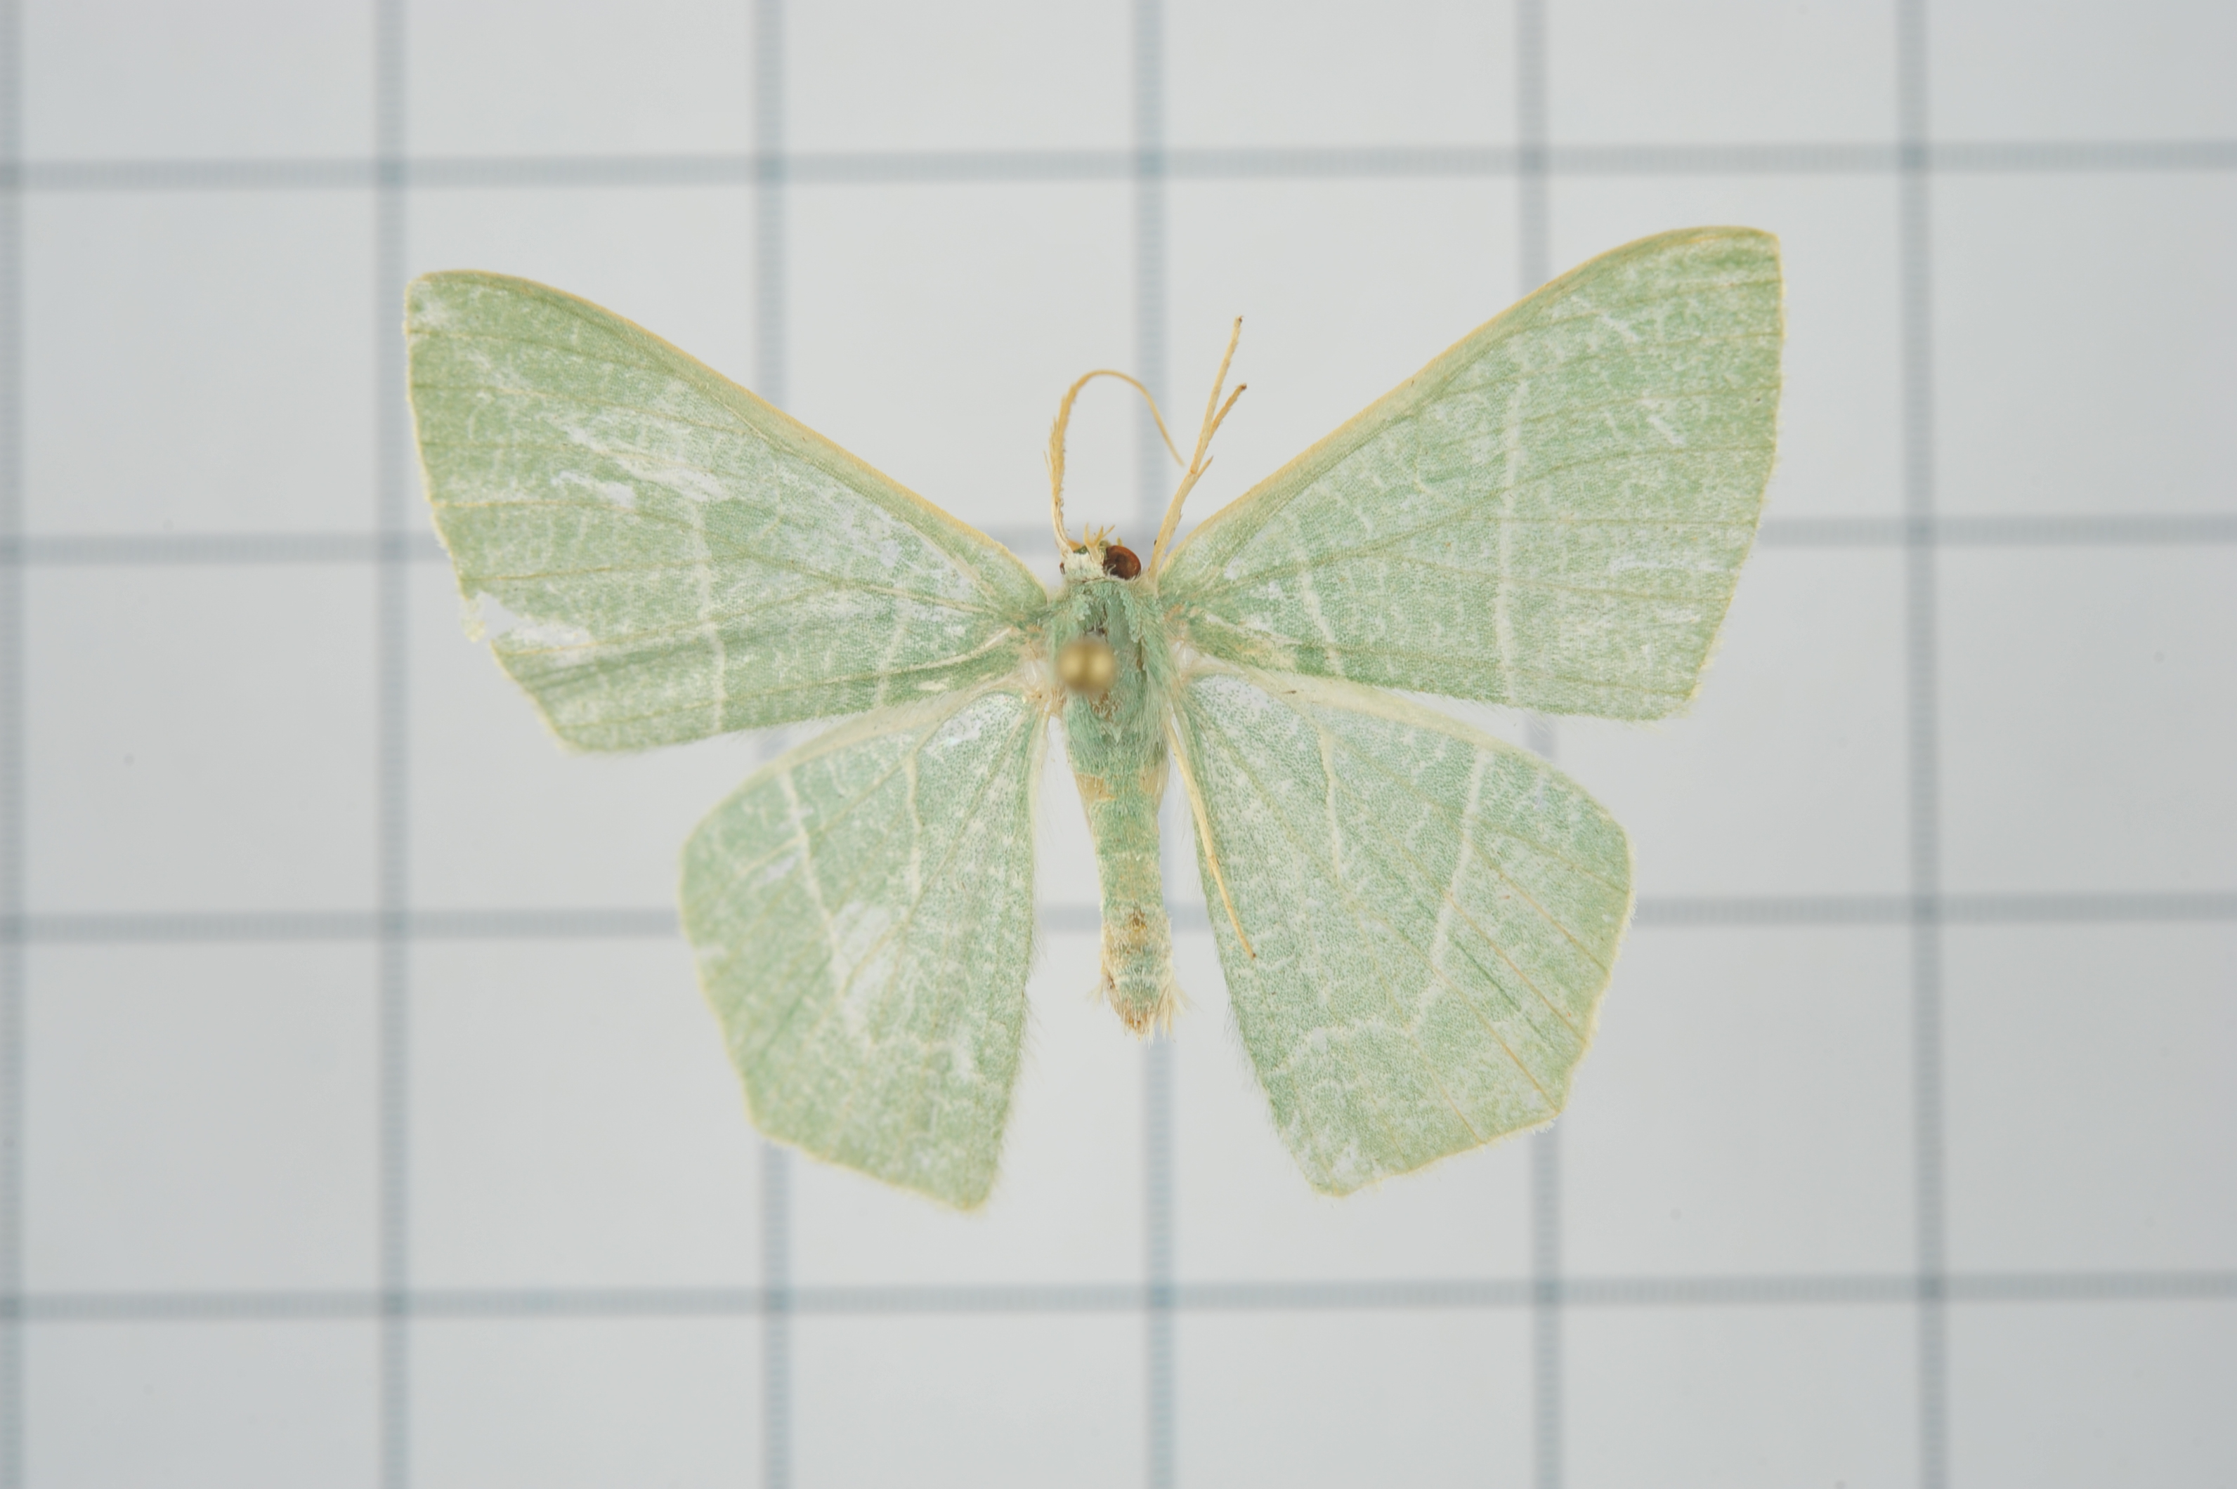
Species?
Pelagodes subquadraria
